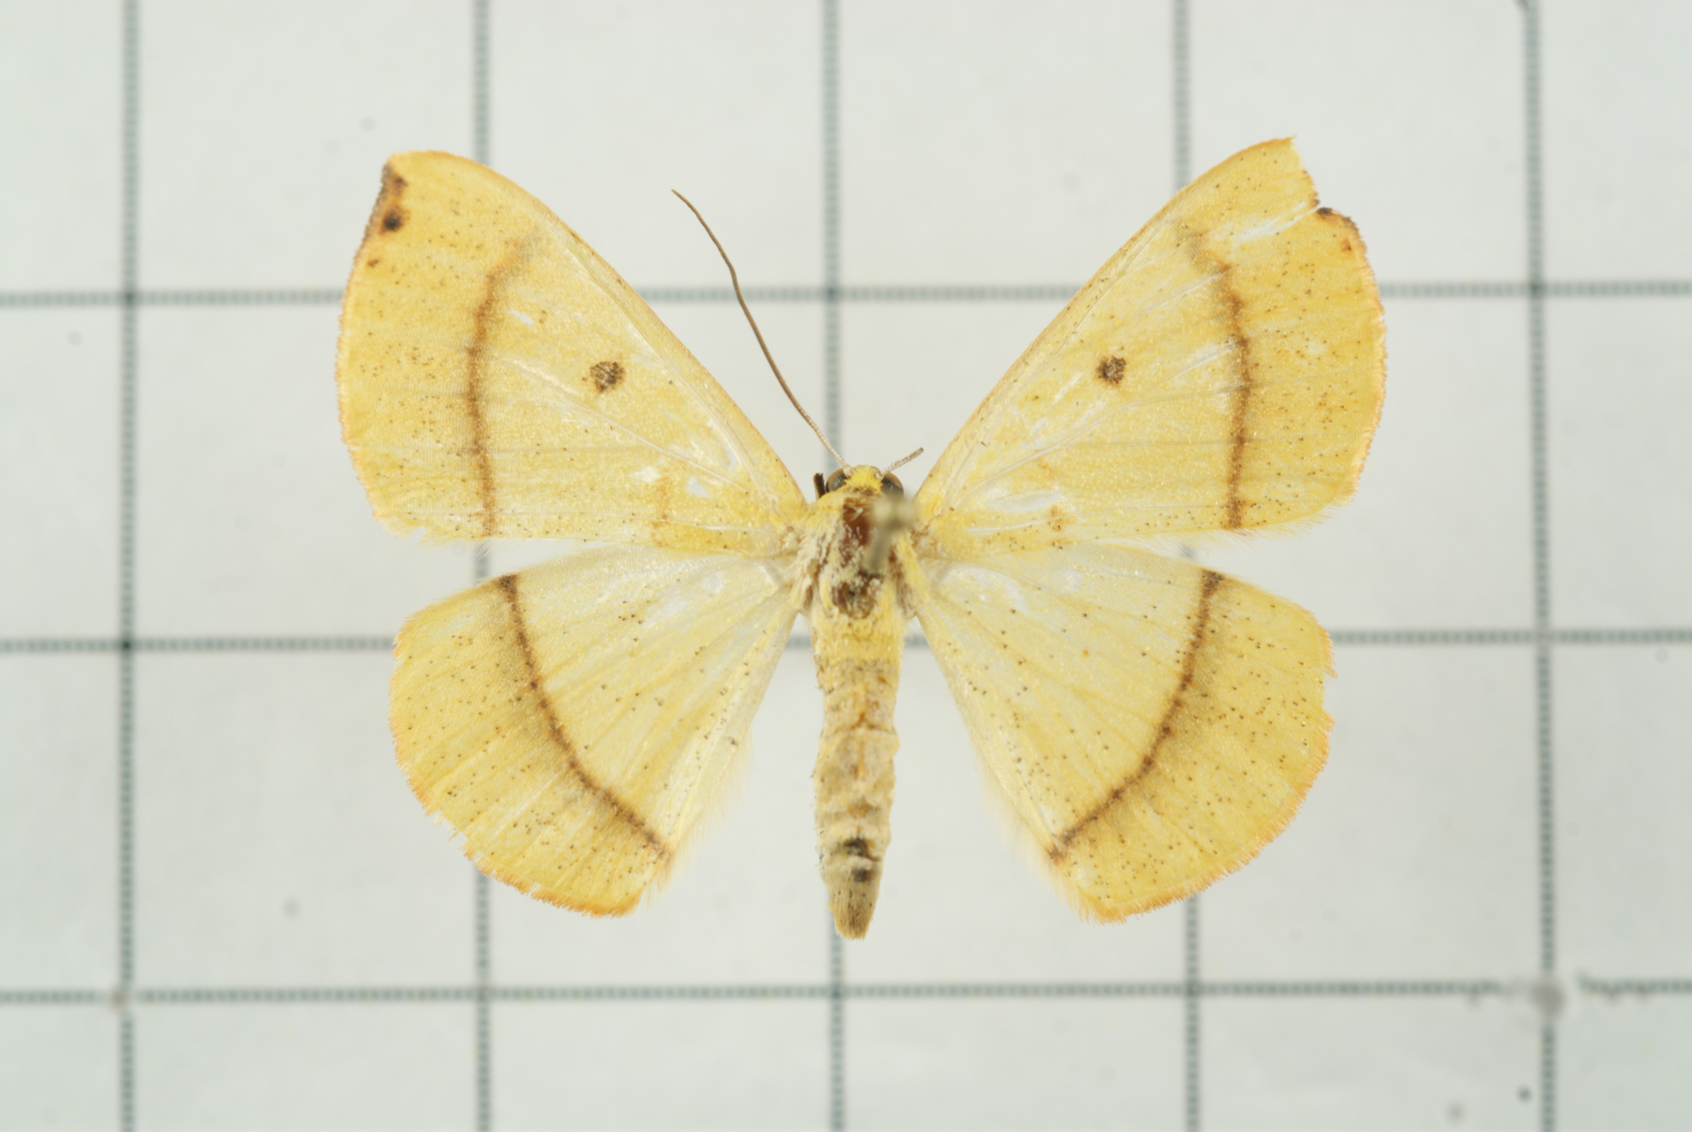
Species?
Eilicrinia flava
